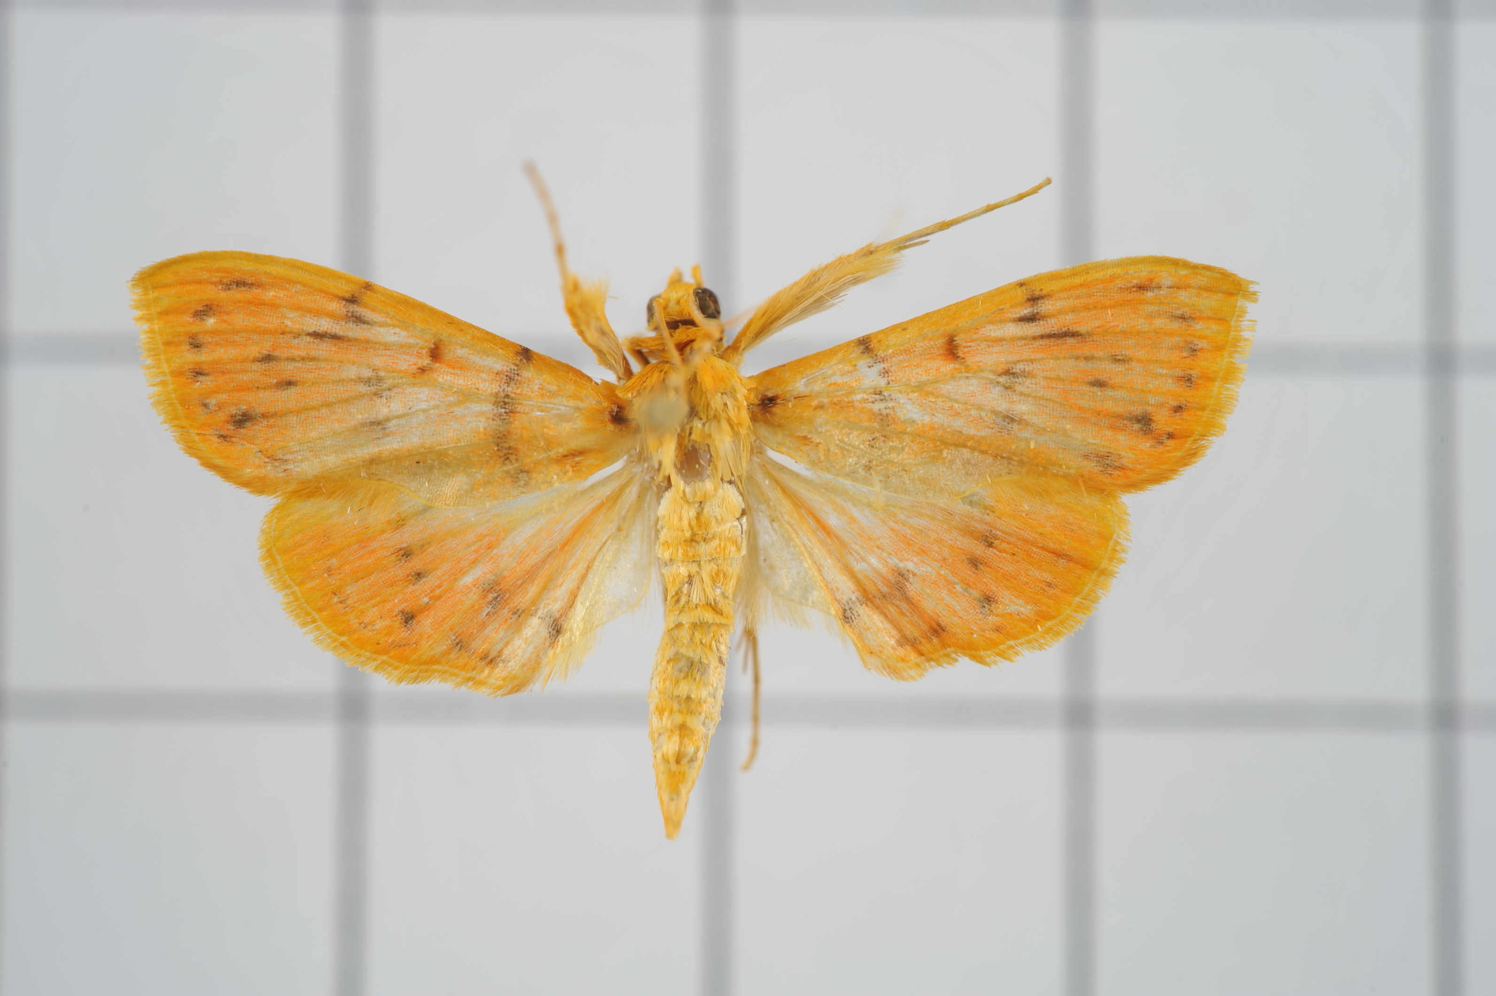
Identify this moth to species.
Eusabena miltochristalis
